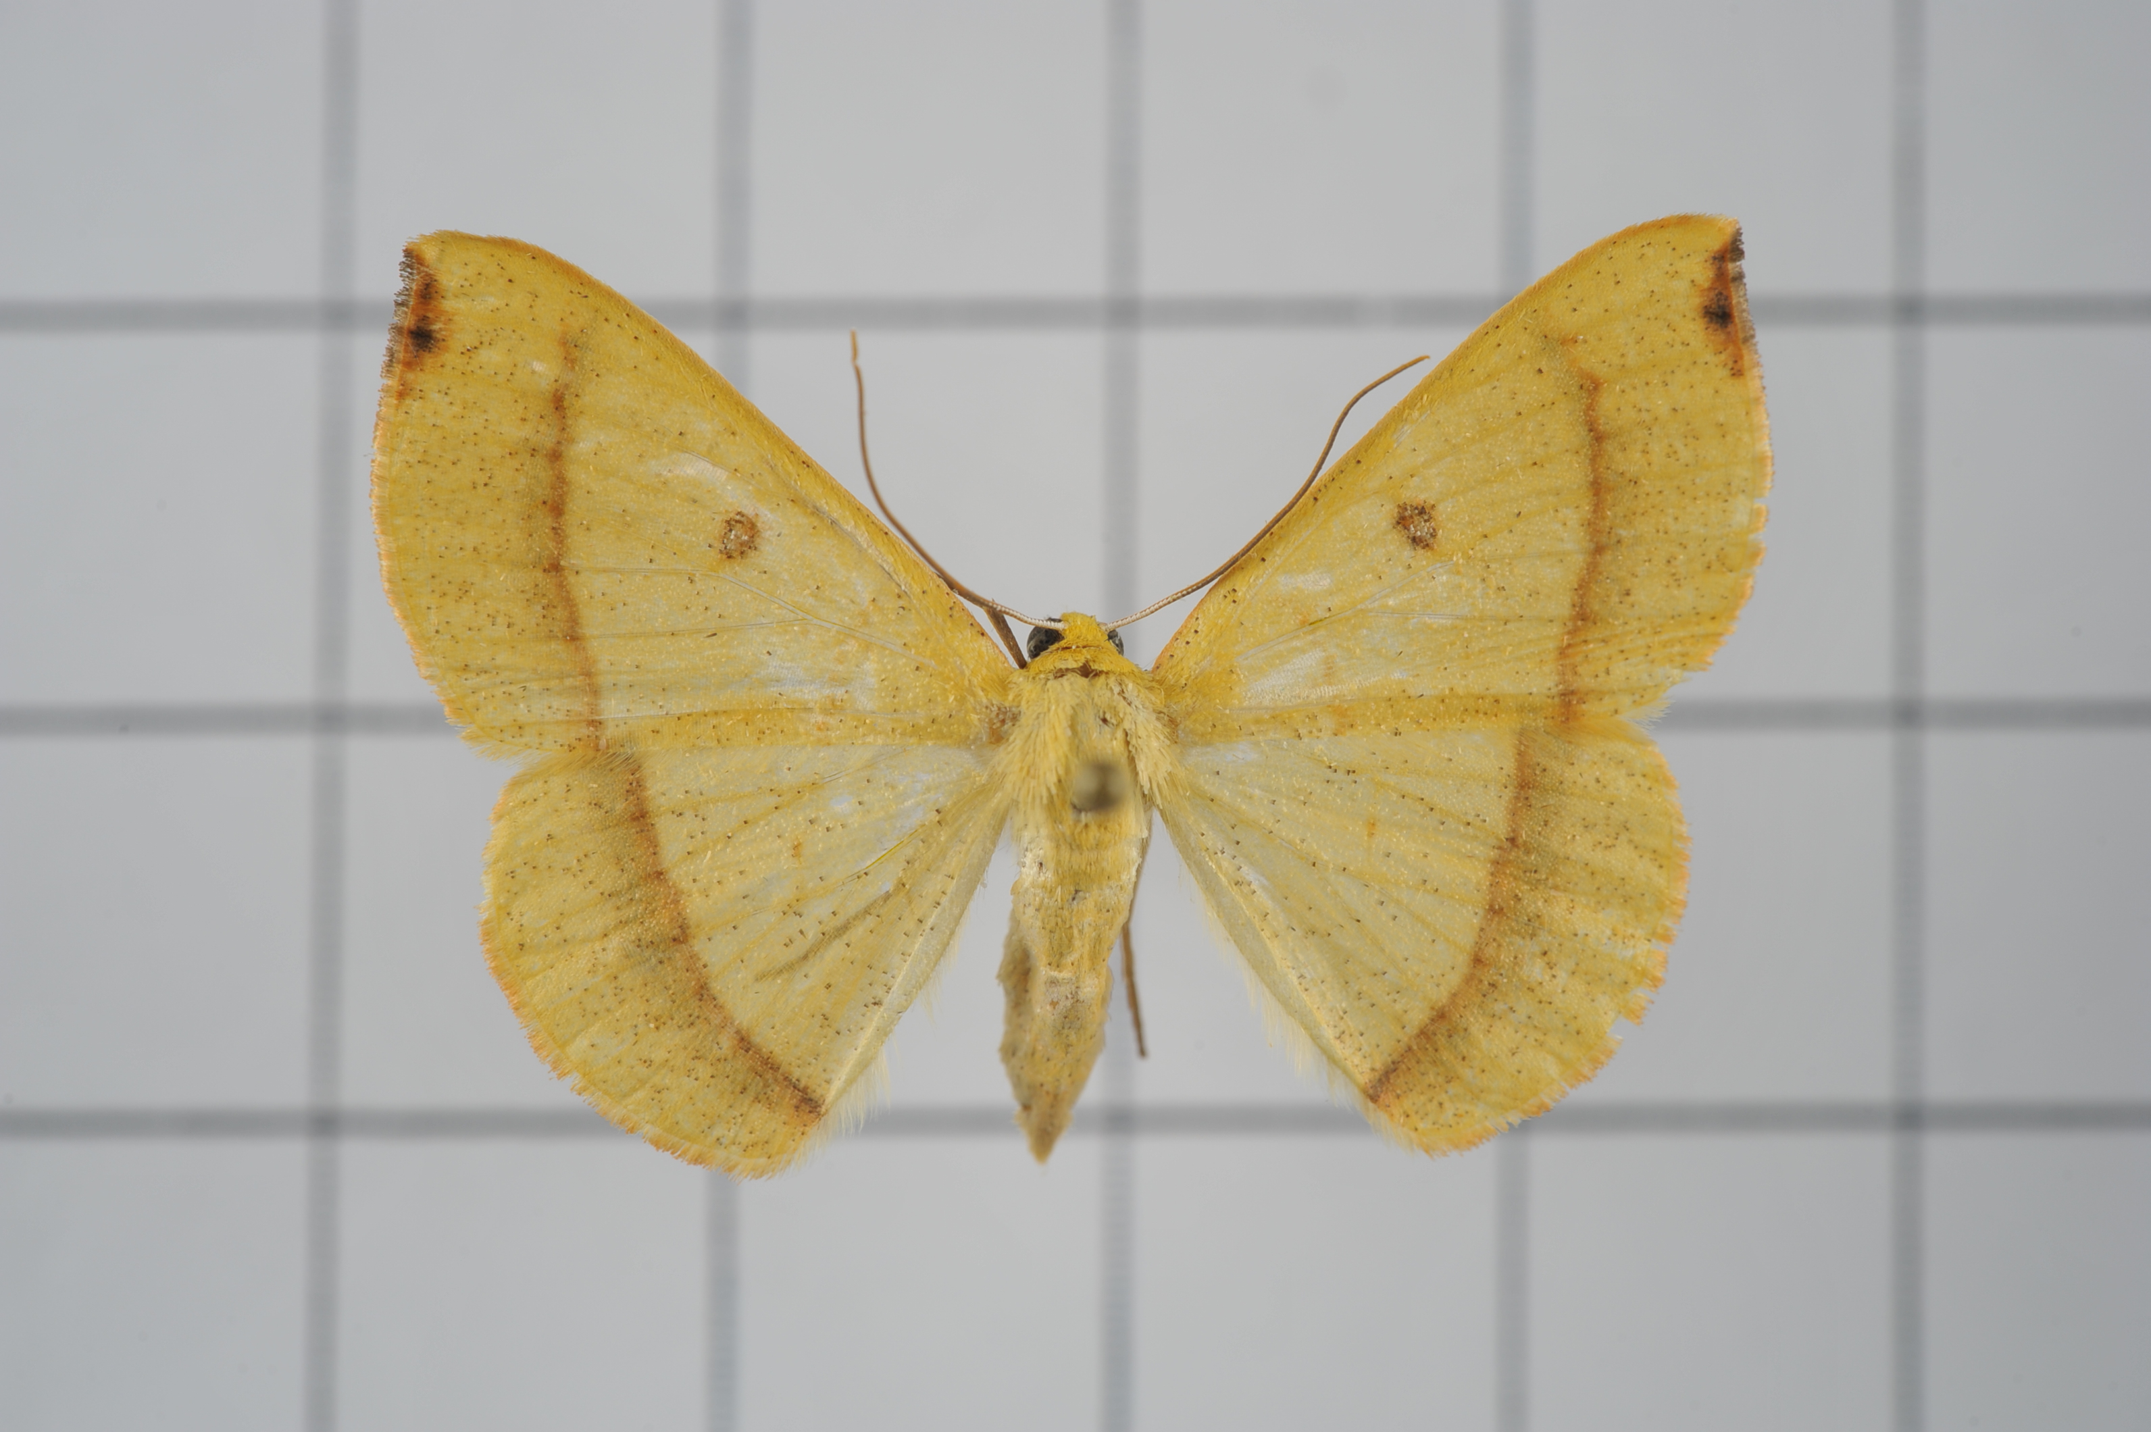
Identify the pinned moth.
Eilicrinia flava
